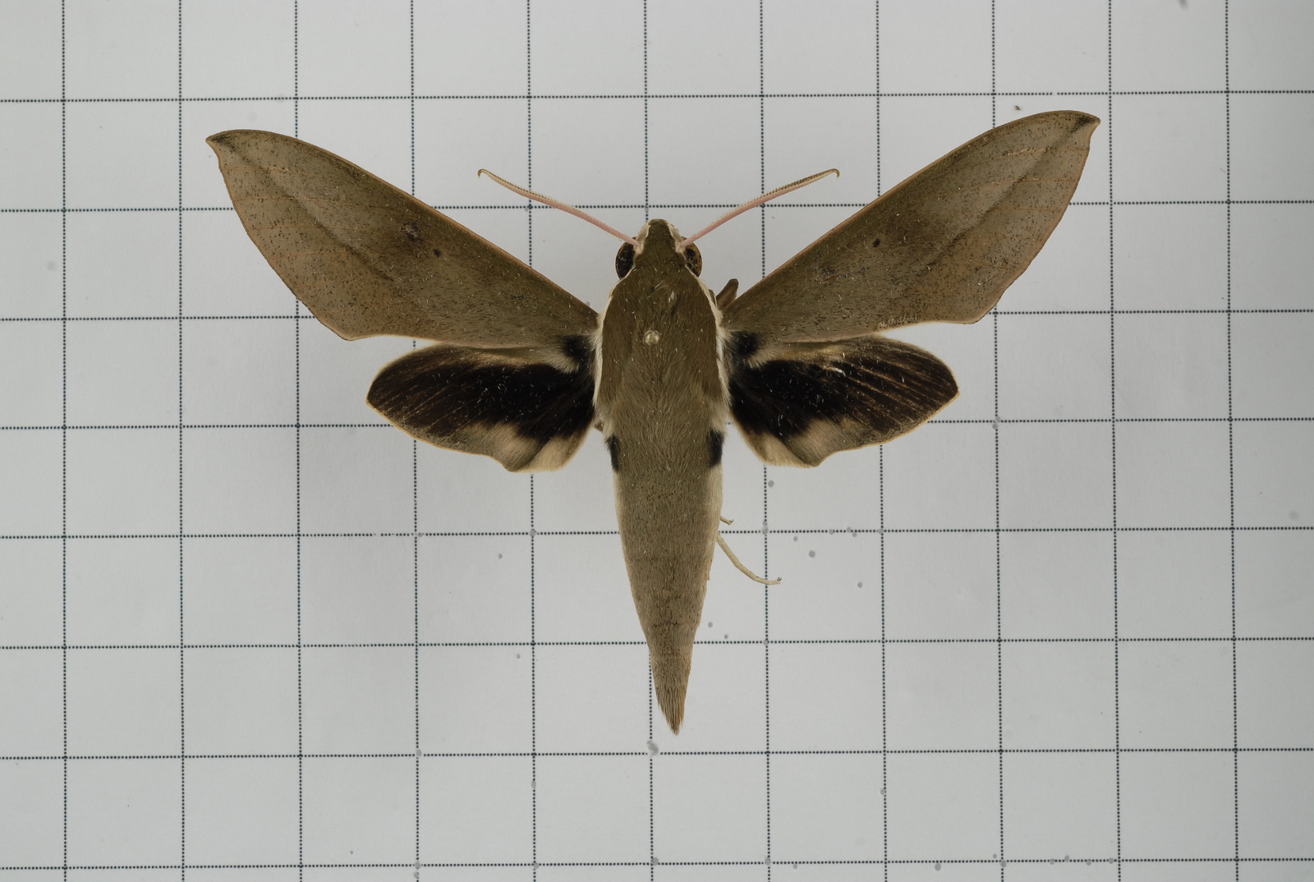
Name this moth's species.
Theretra tibetiana
